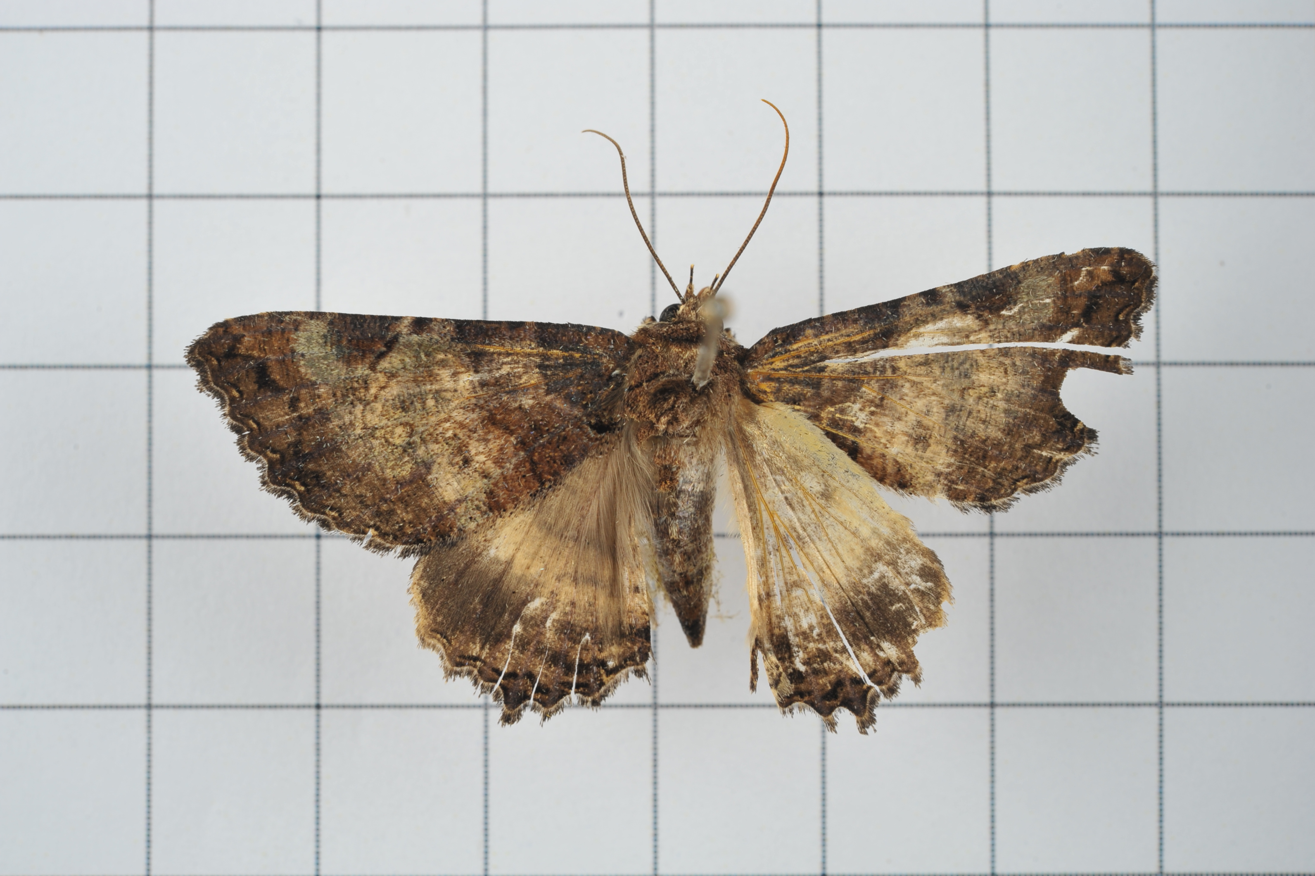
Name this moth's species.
Daddala lucilla
